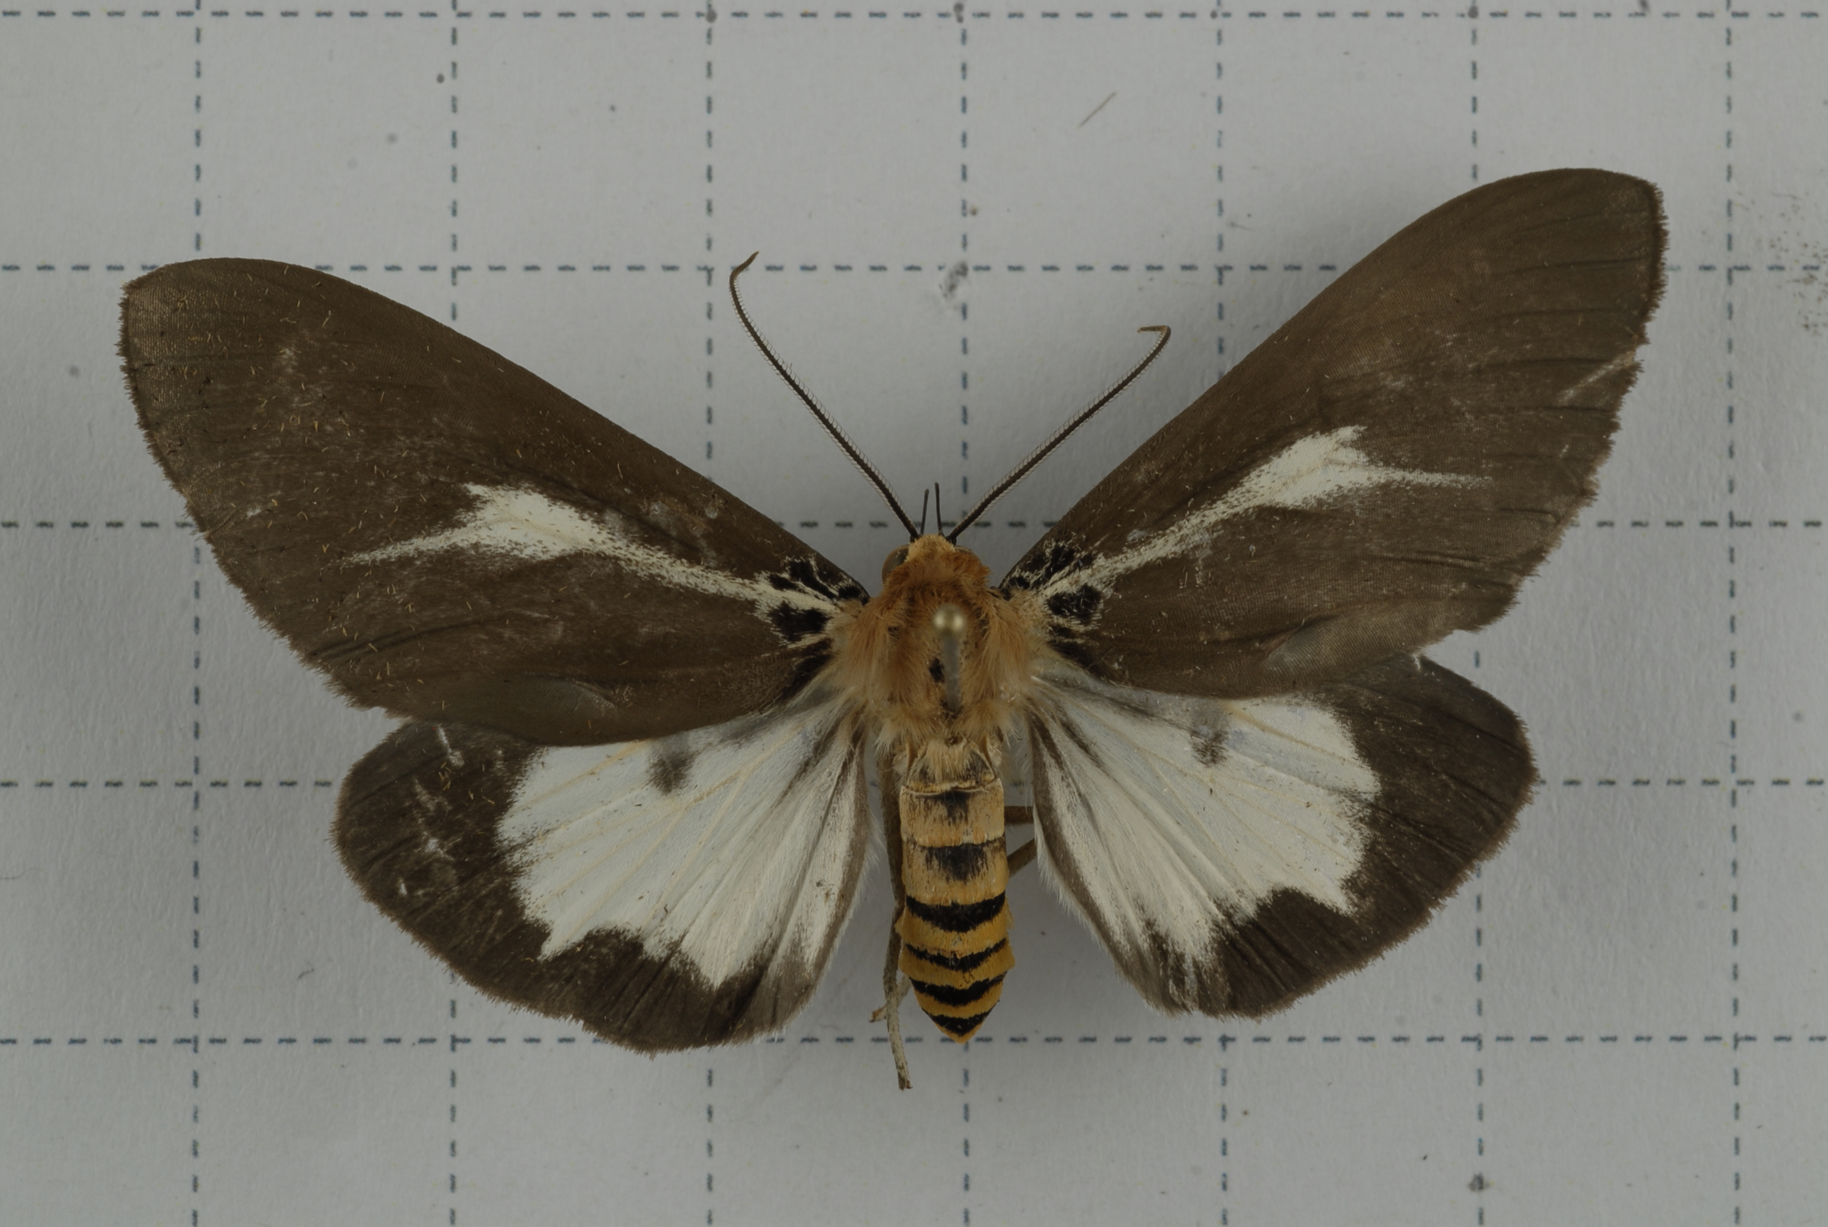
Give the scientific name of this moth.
Asota heliconia zebrina
